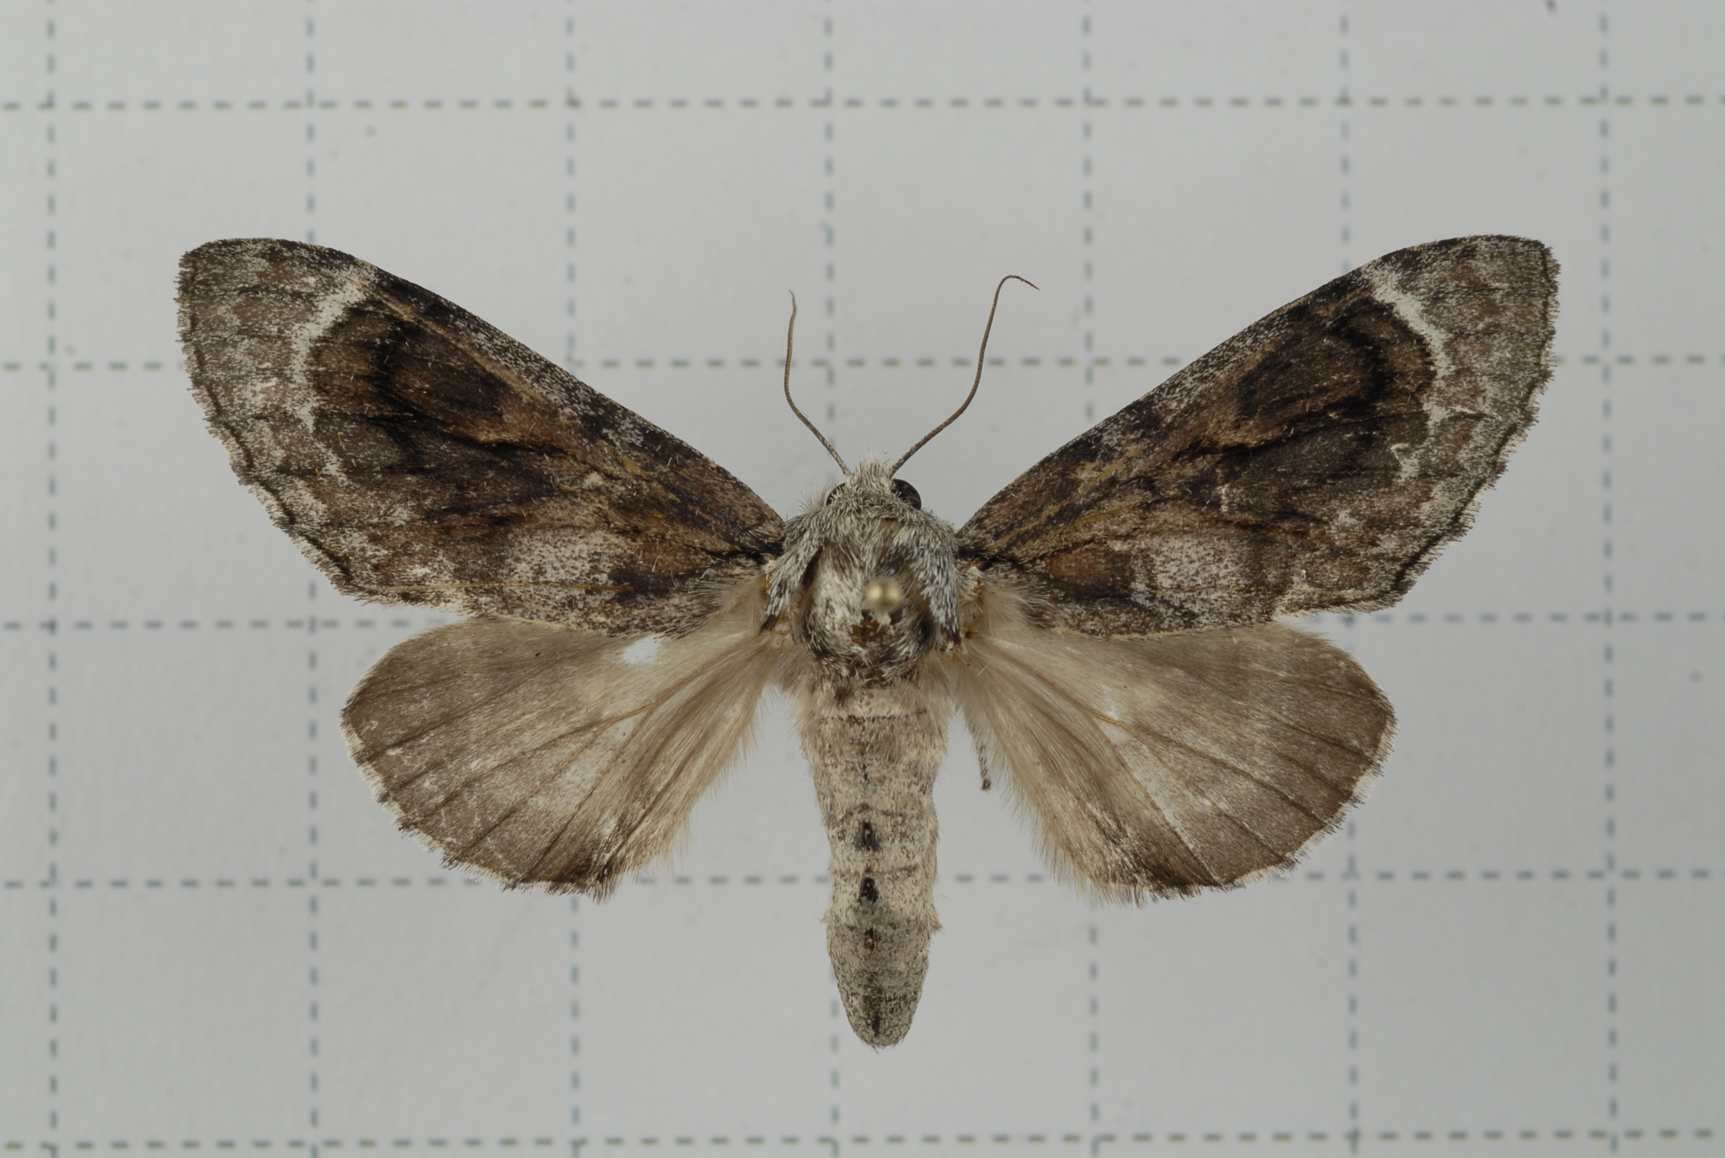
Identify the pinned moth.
Fentonia baibarana
